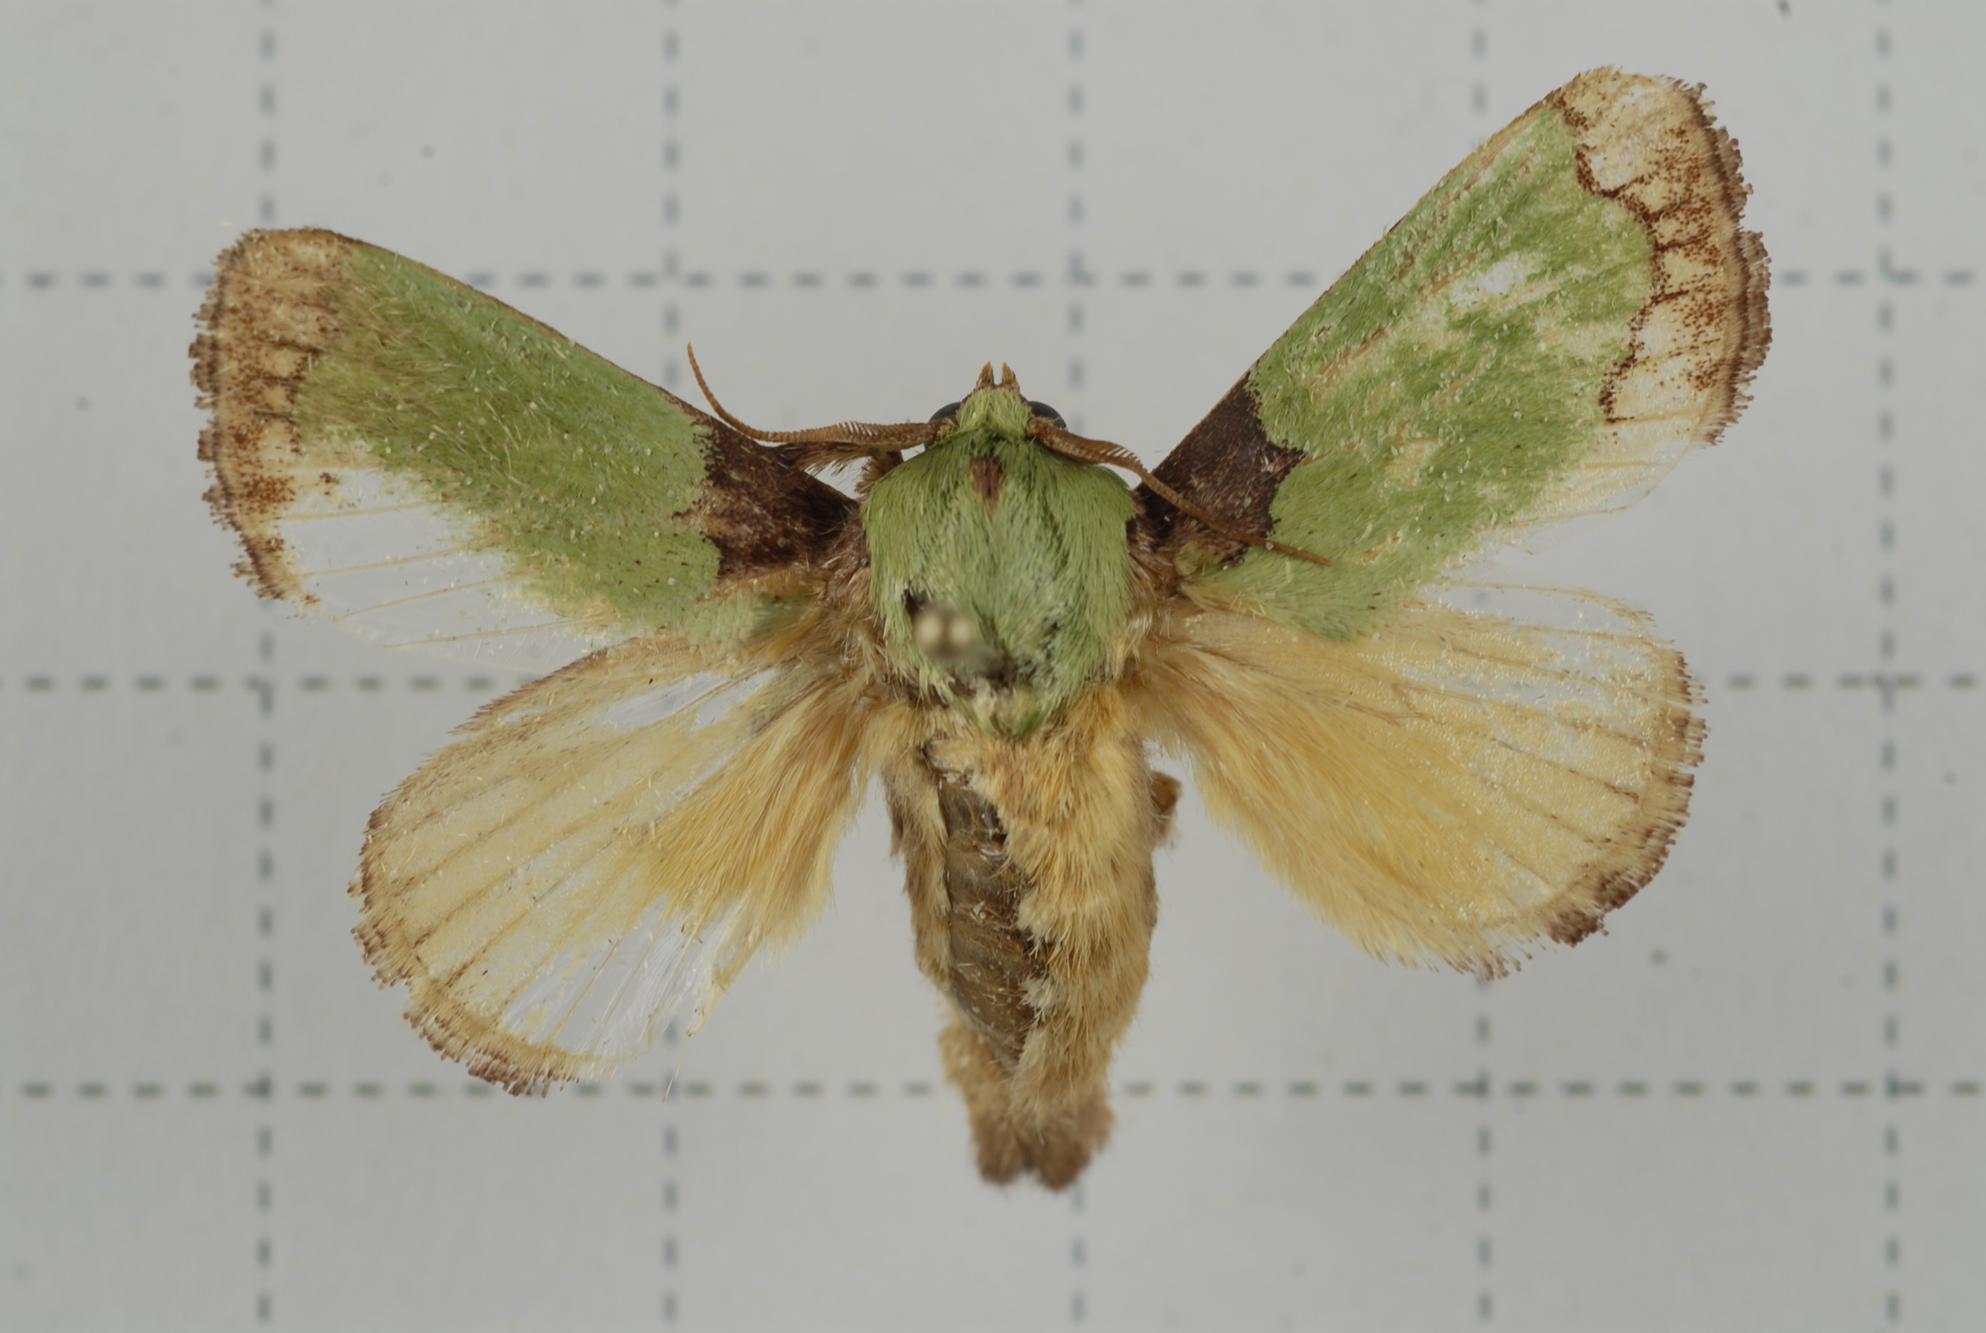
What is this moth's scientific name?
Parasa consocia
